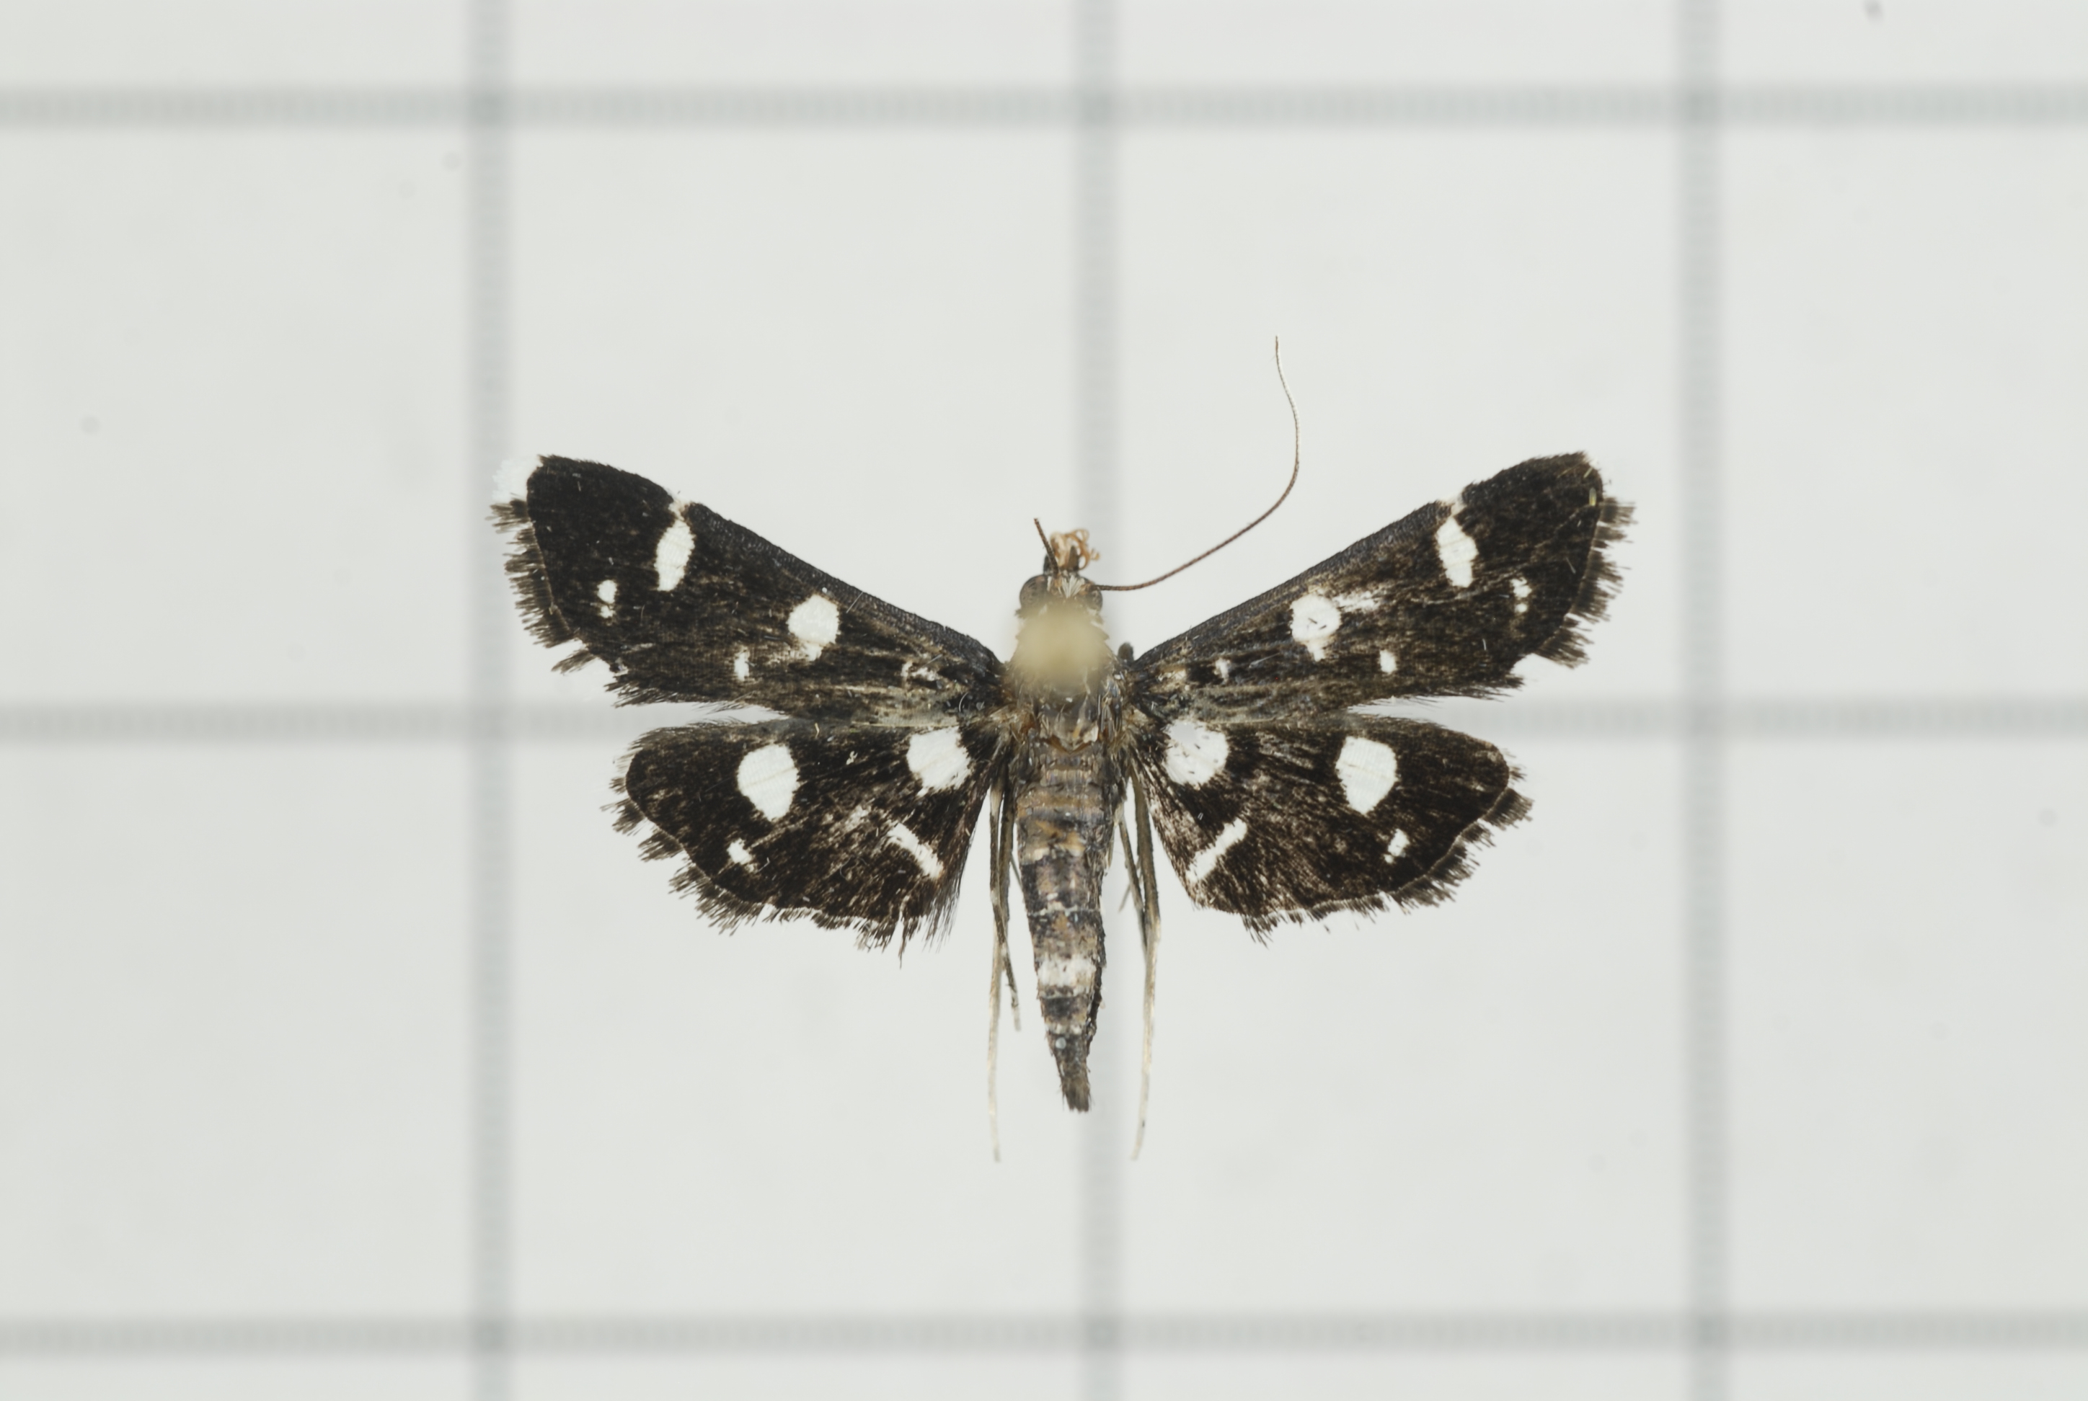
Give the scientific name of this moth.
Bocchoris inspersalis
